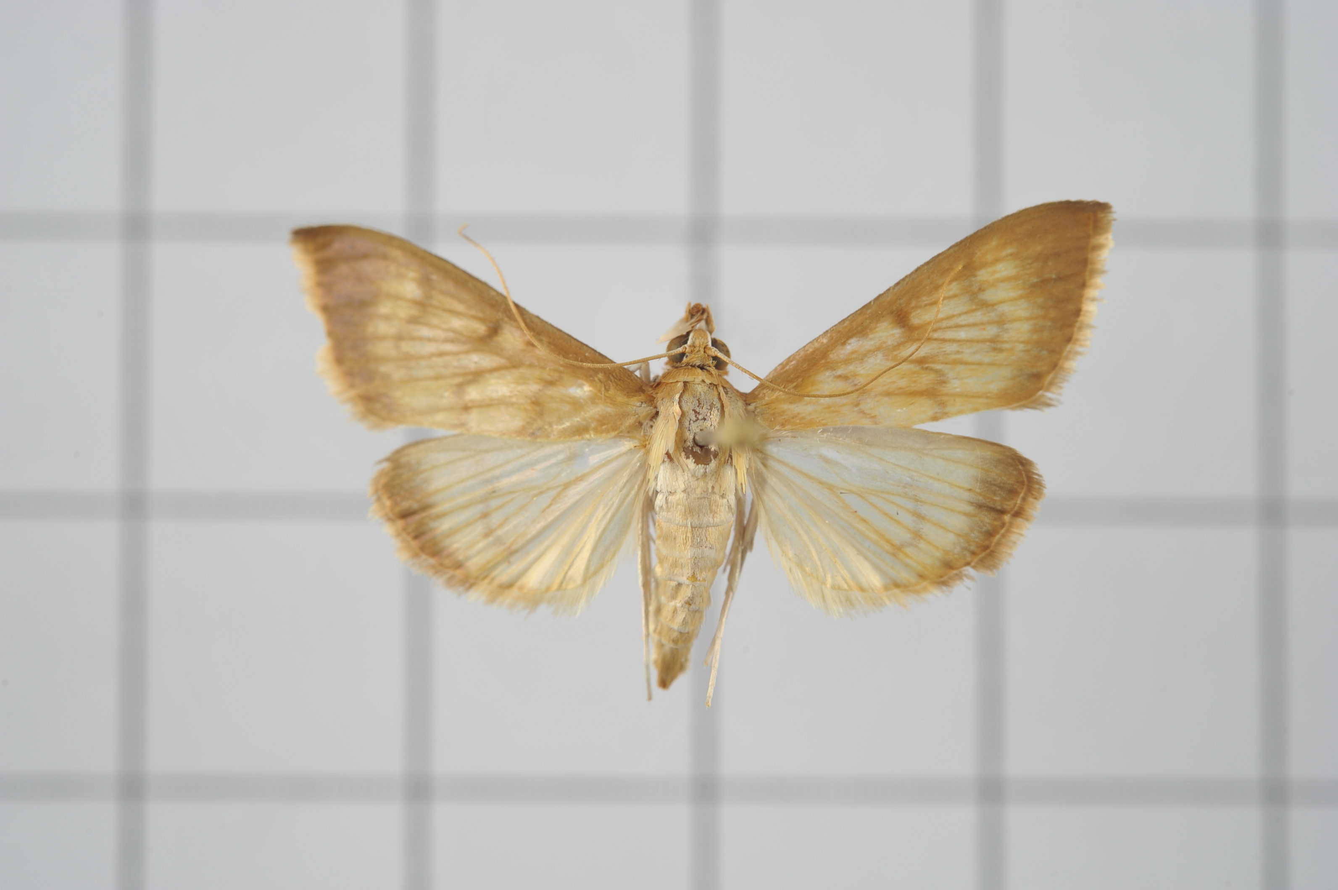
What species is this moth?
Crypsiptya coclesalis
